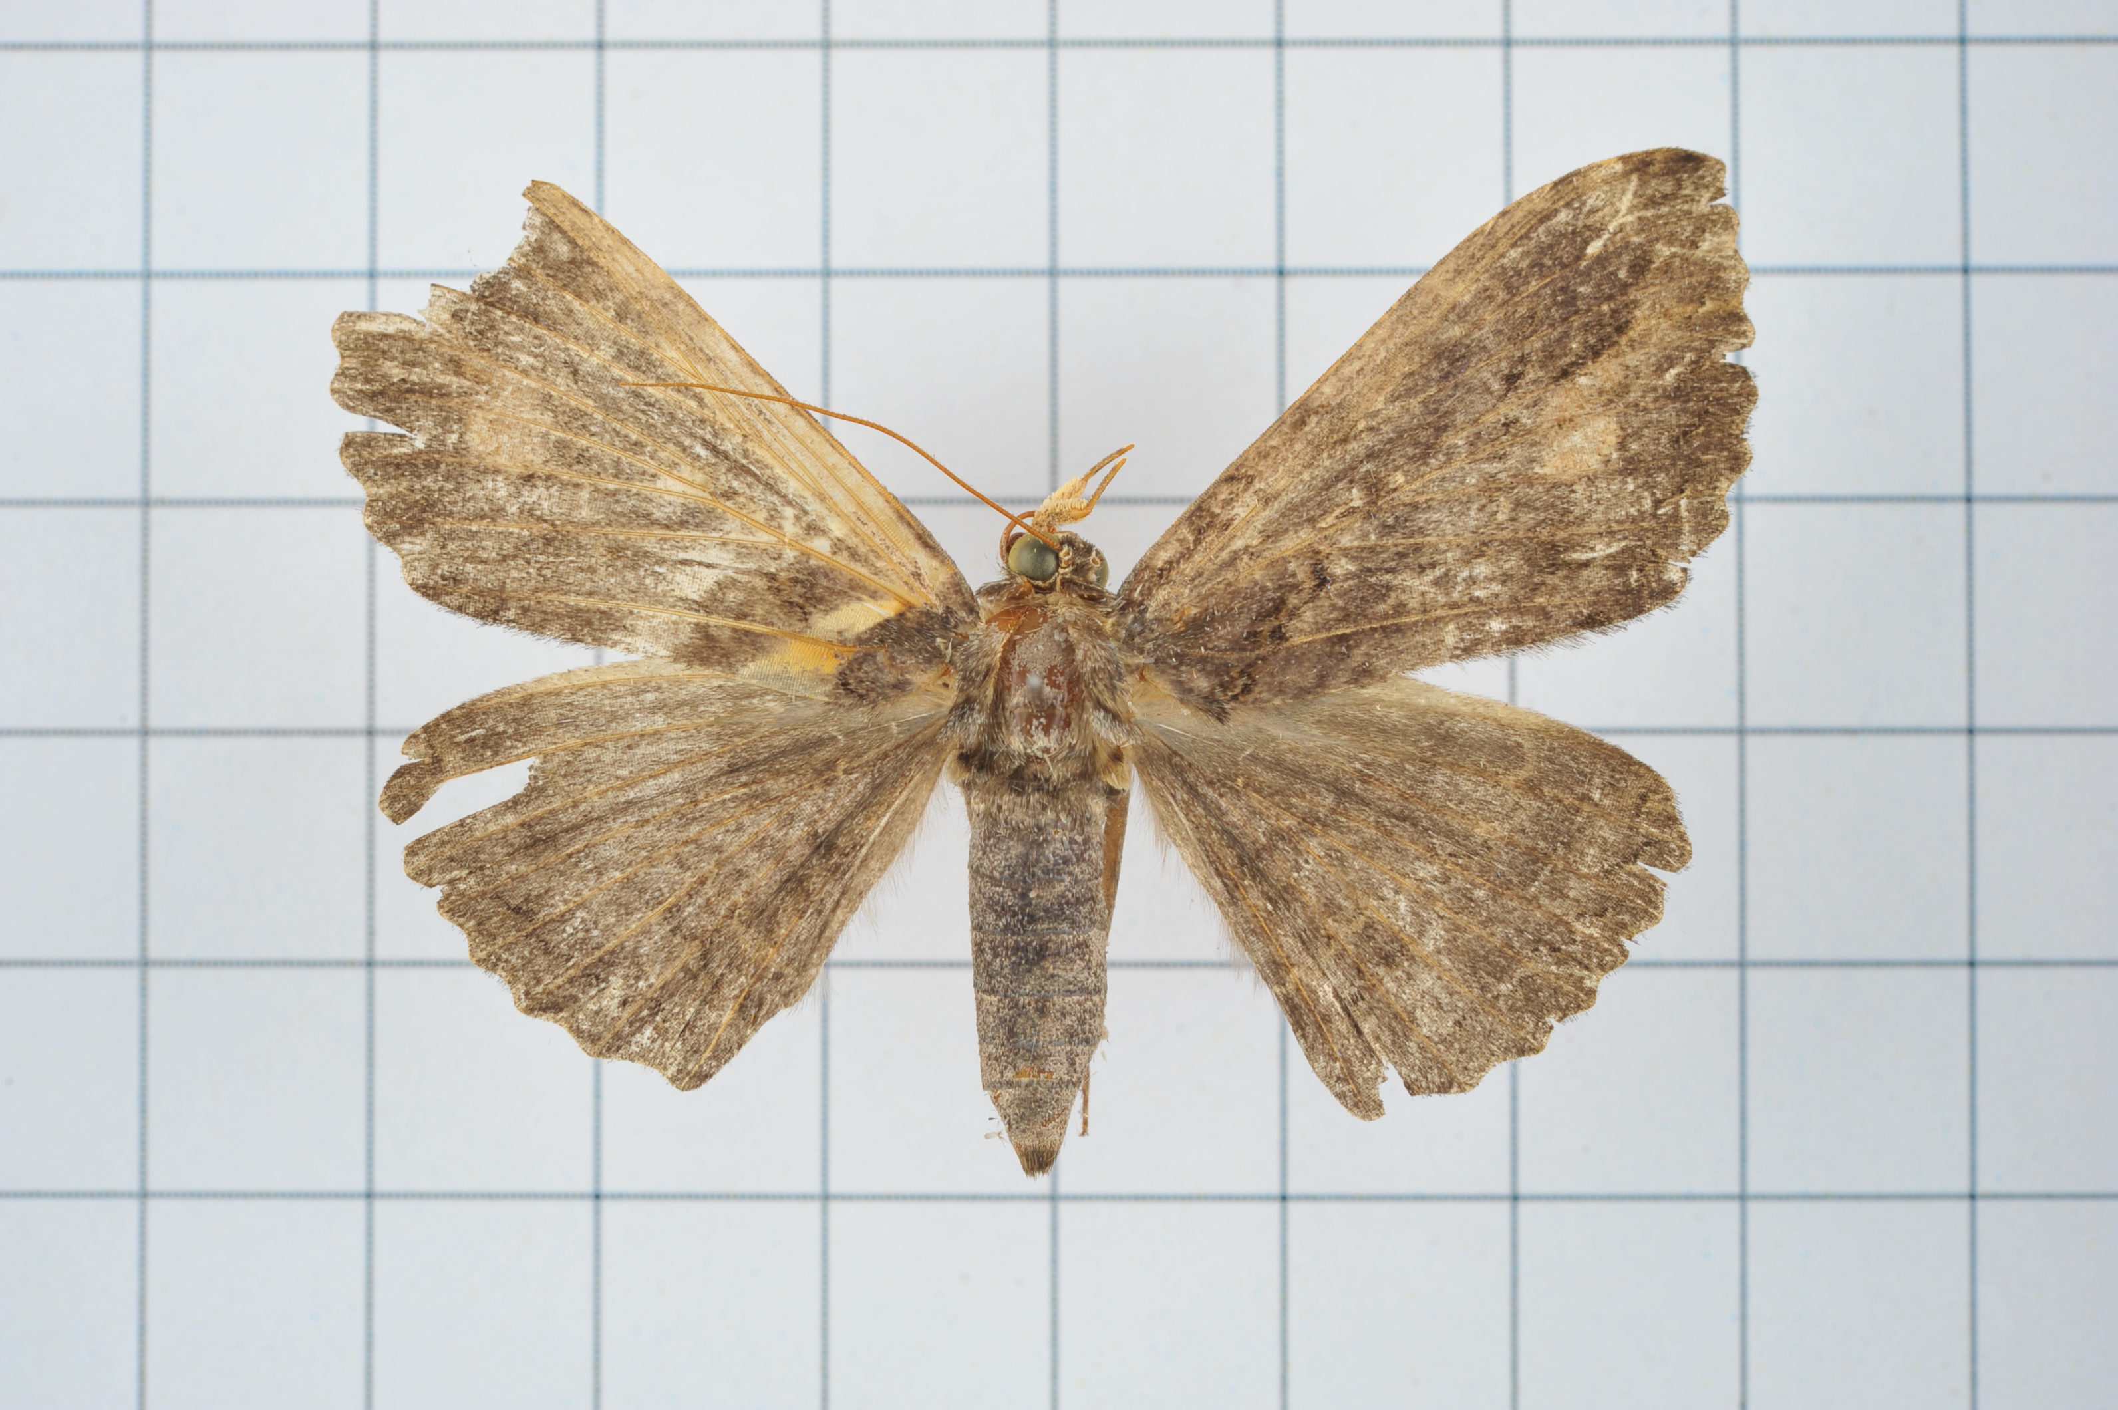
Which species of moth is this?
Anisoneura salebrosa
